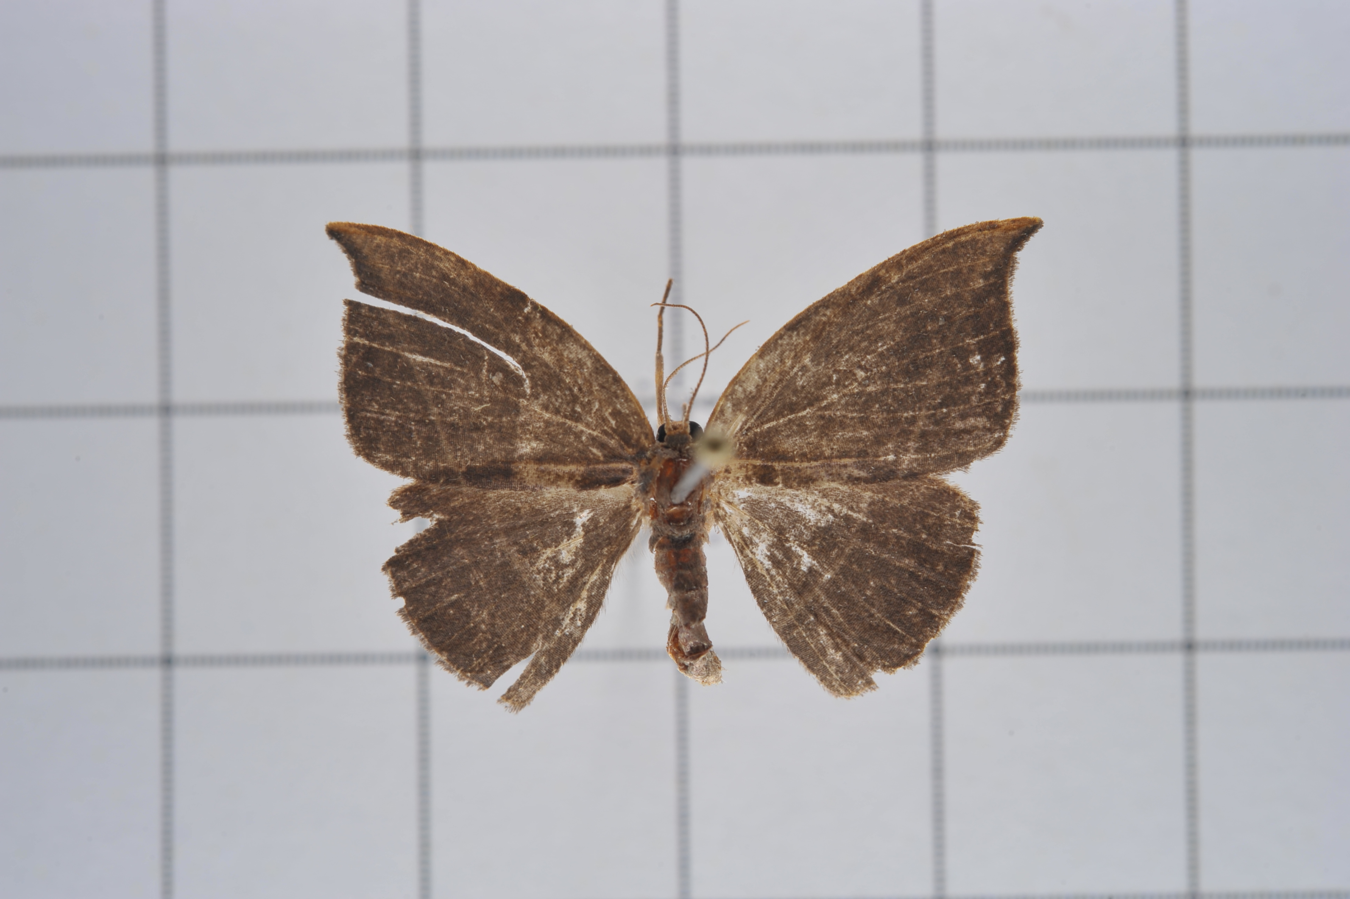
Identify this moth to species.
Microblepsis rugosa
